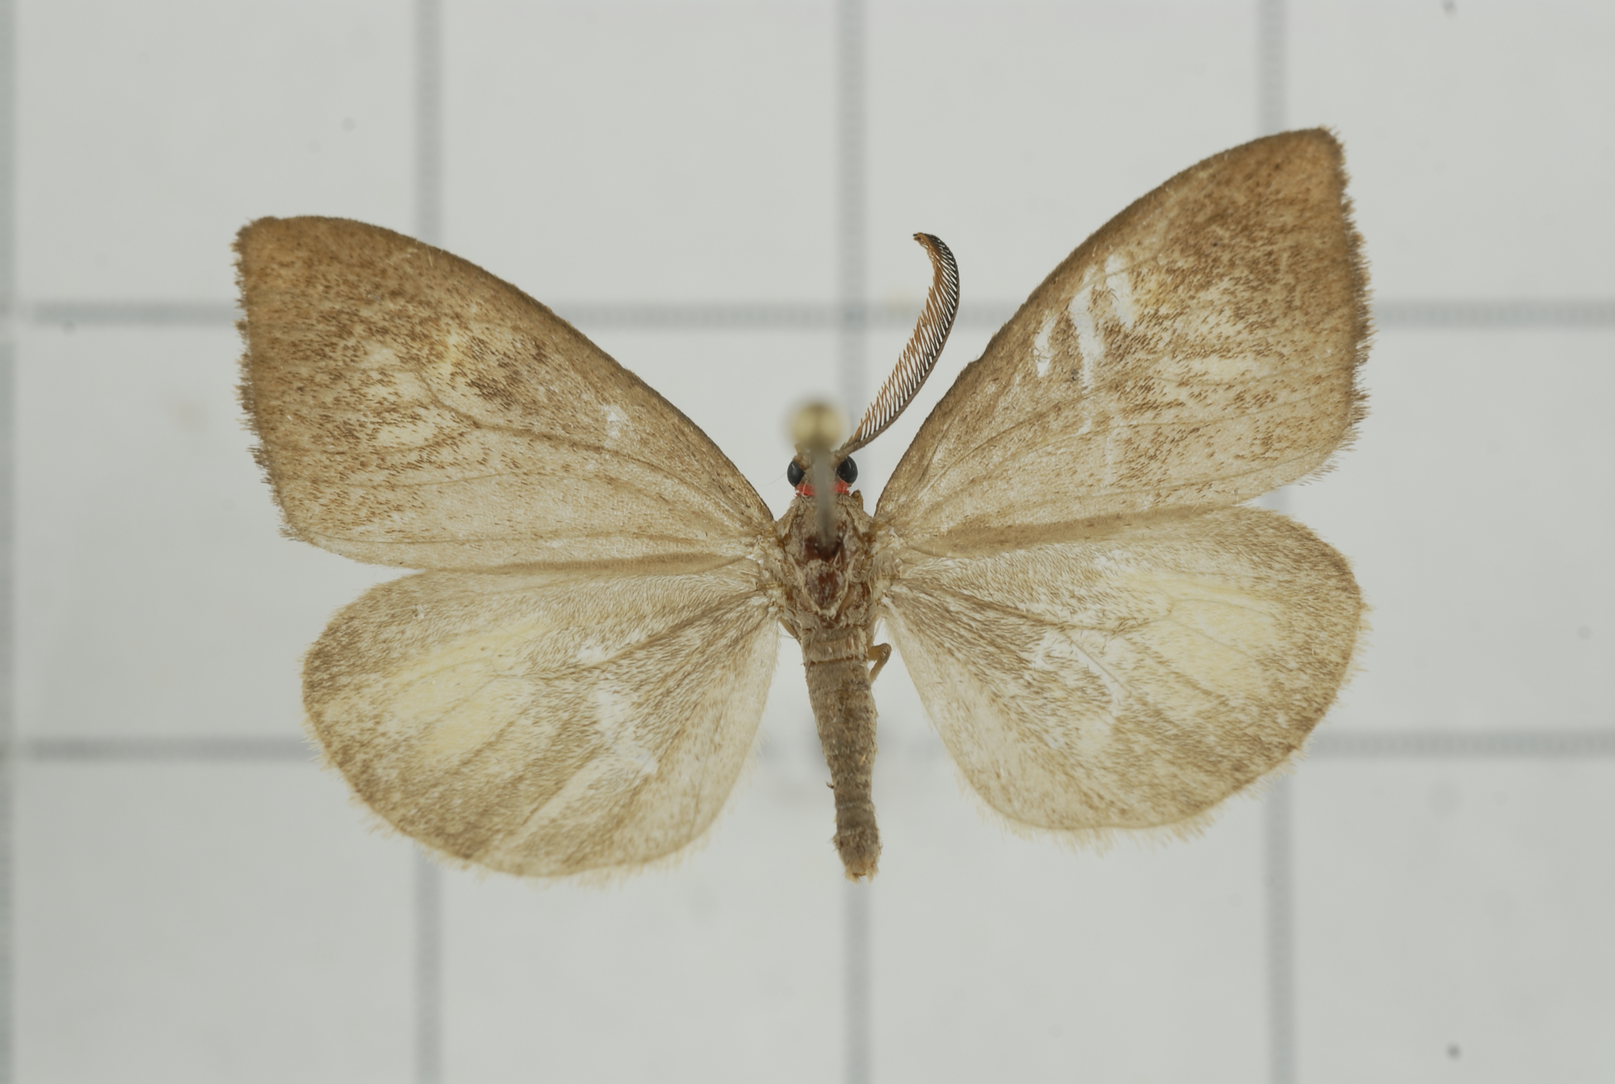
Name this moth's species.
Arbudas submacula
